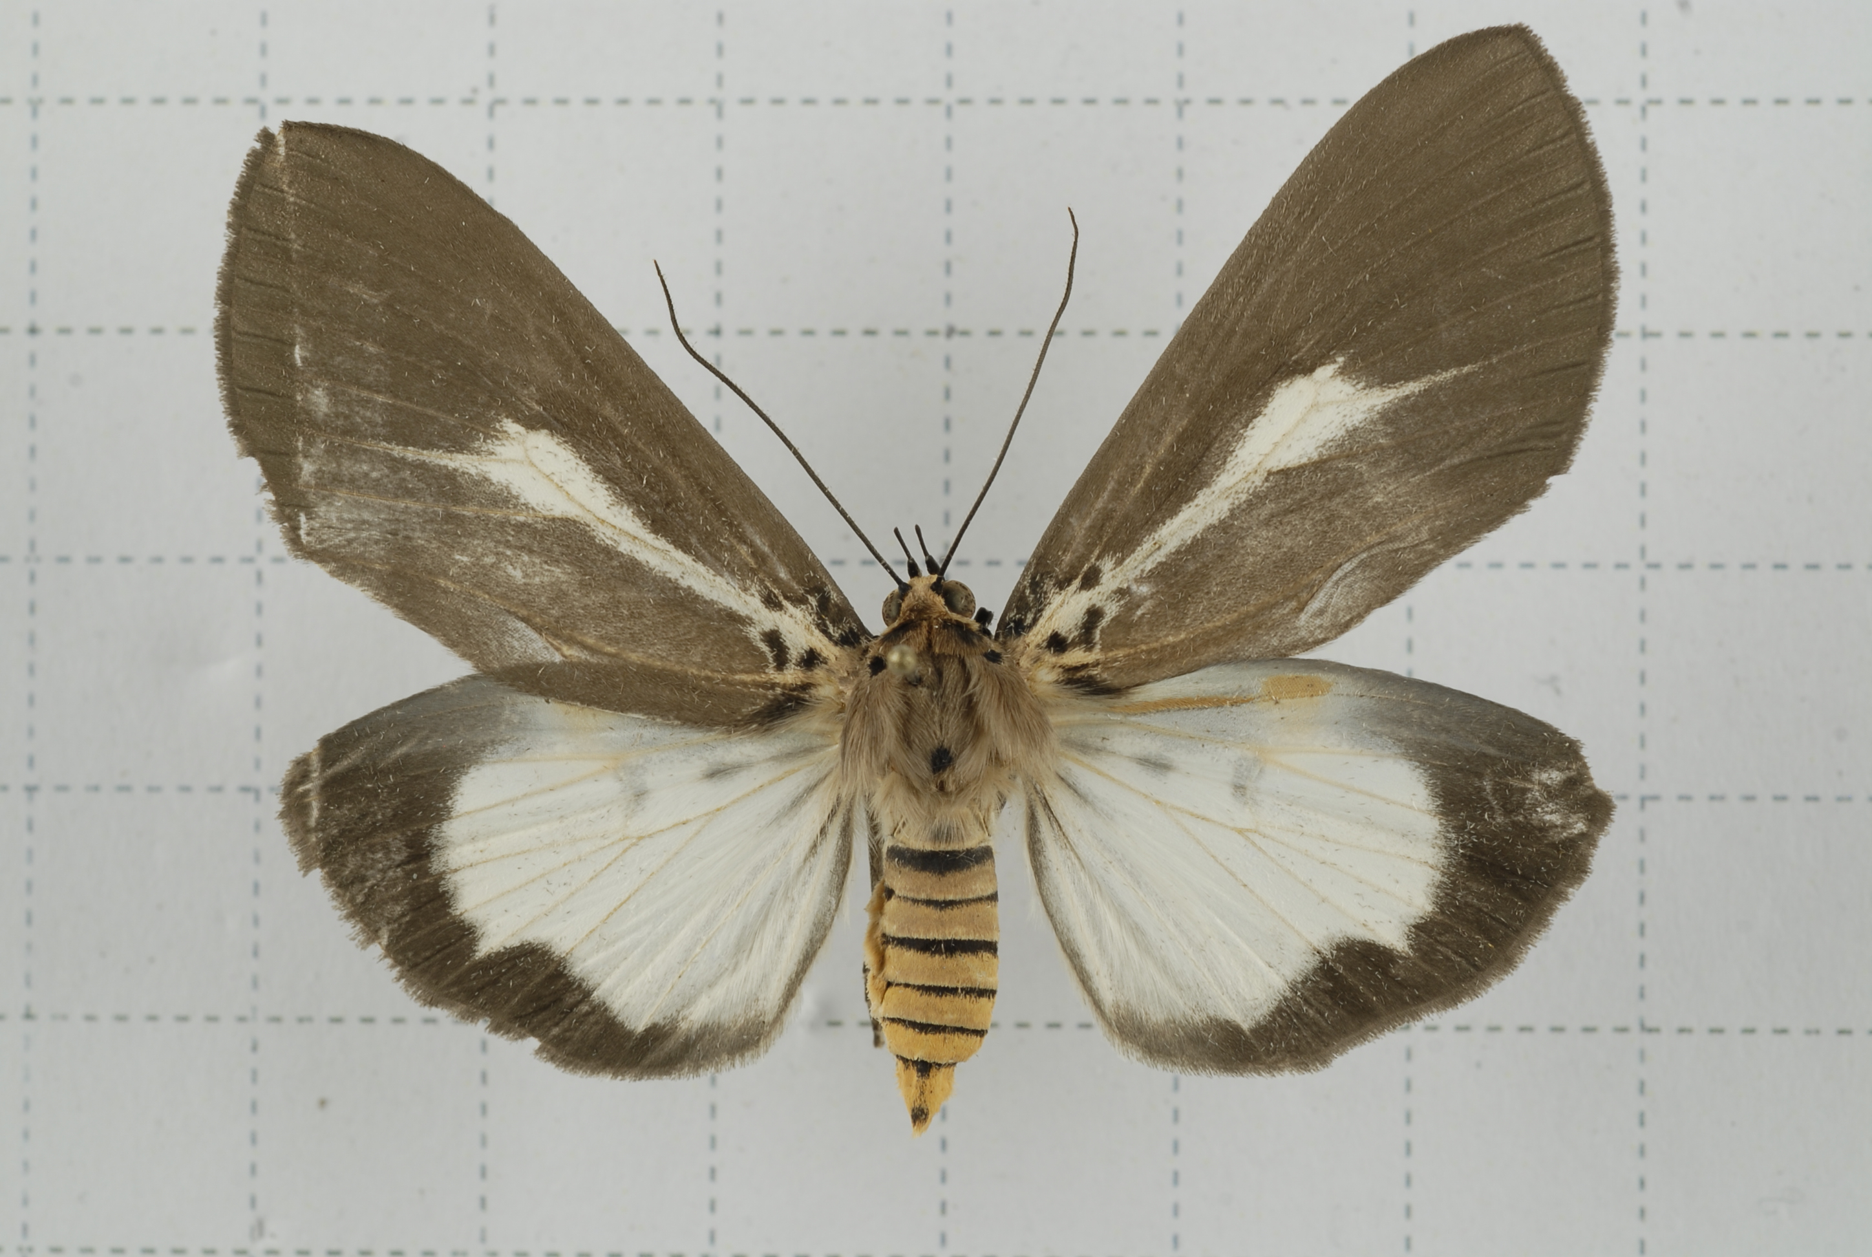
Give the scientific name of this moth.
Asota heliconia zebrina
